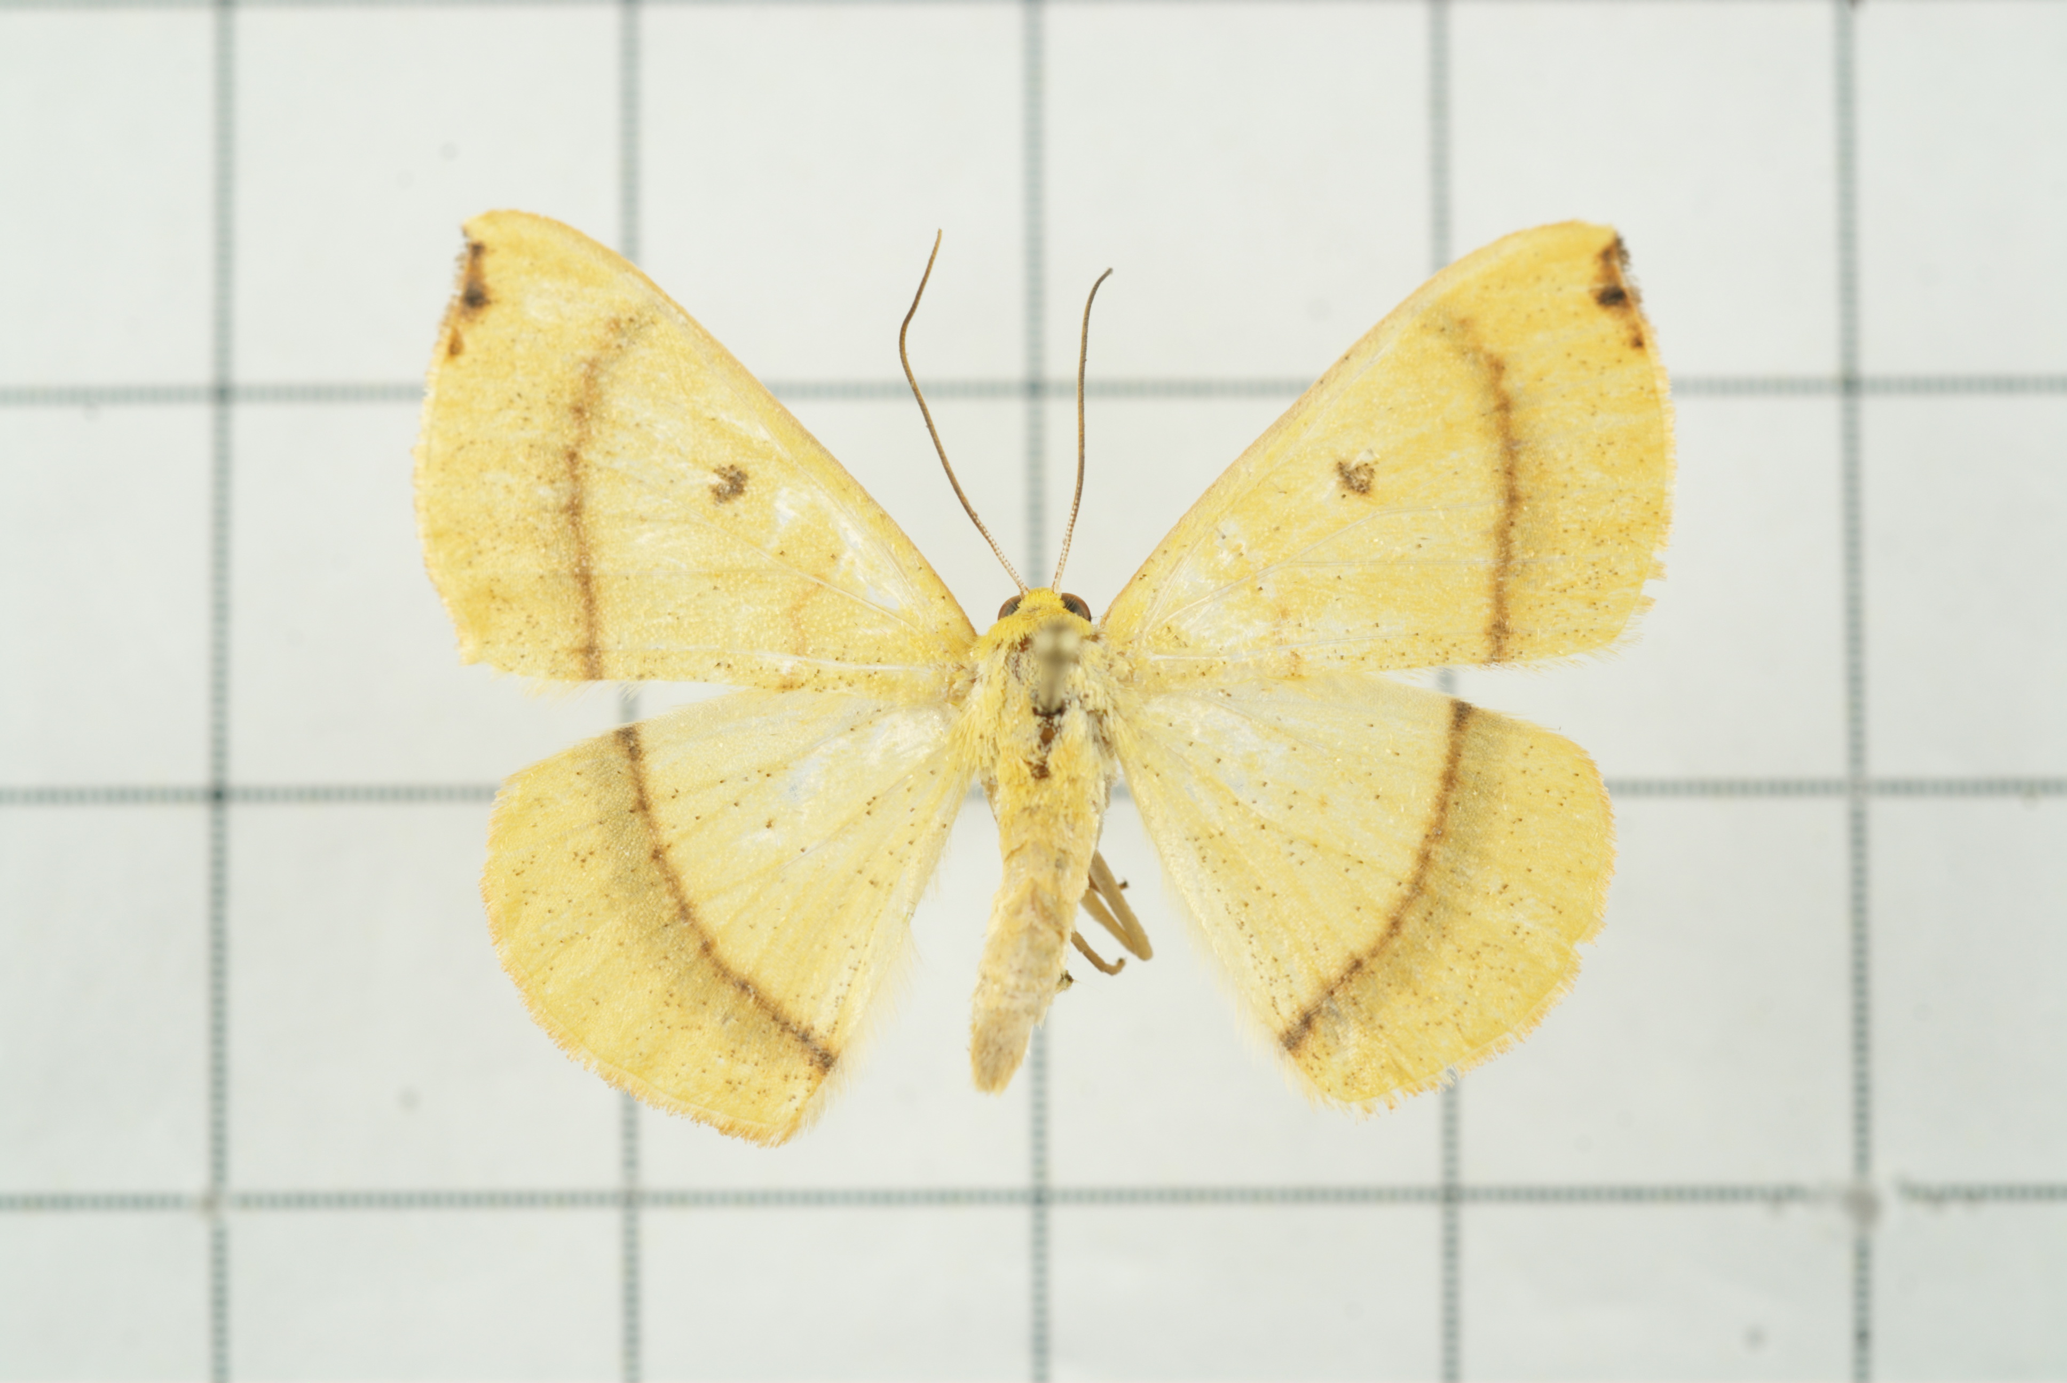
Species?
Eilicrinia flava
